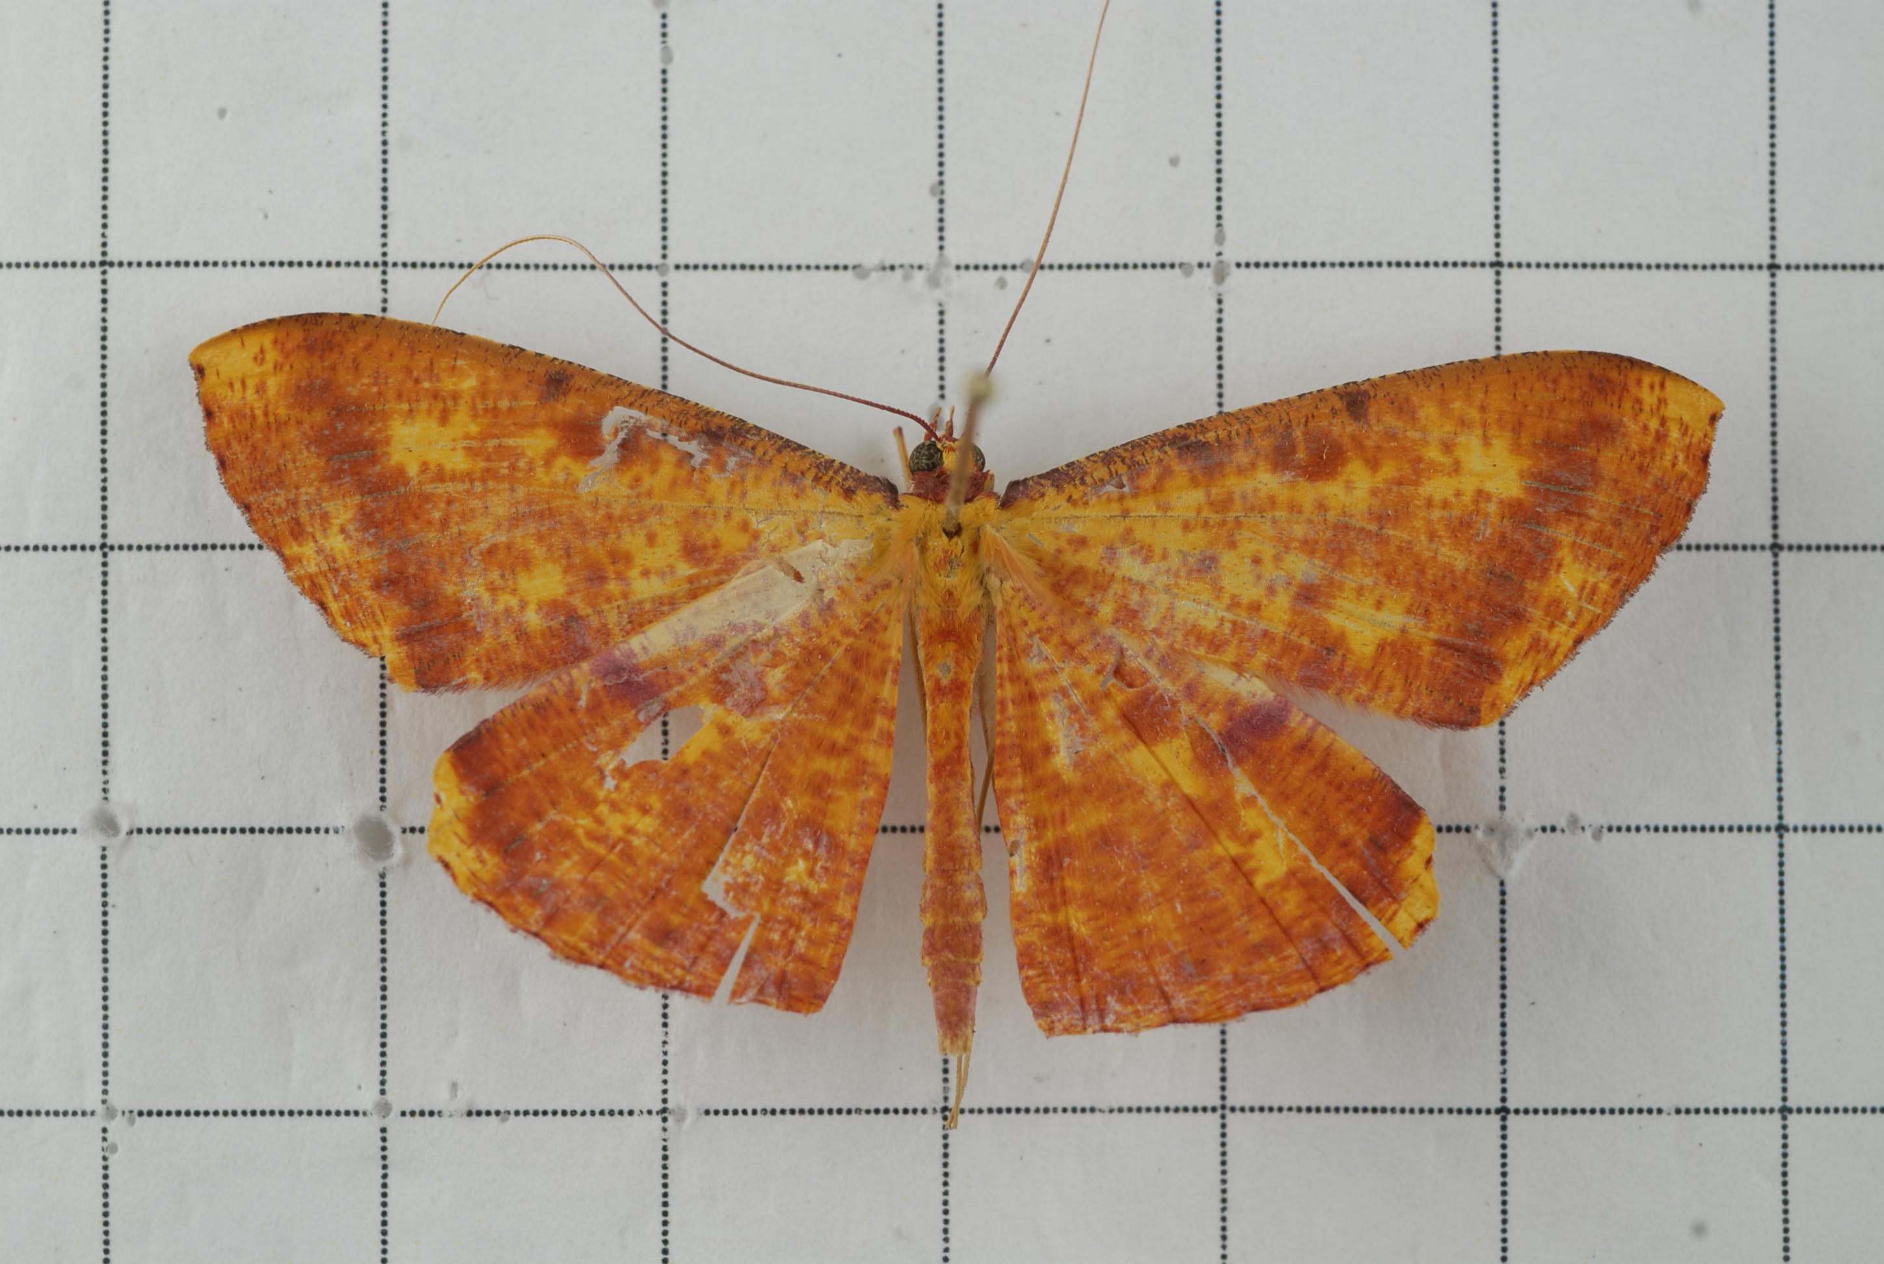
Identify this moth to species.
Eumelea ludovicata ludovicata
